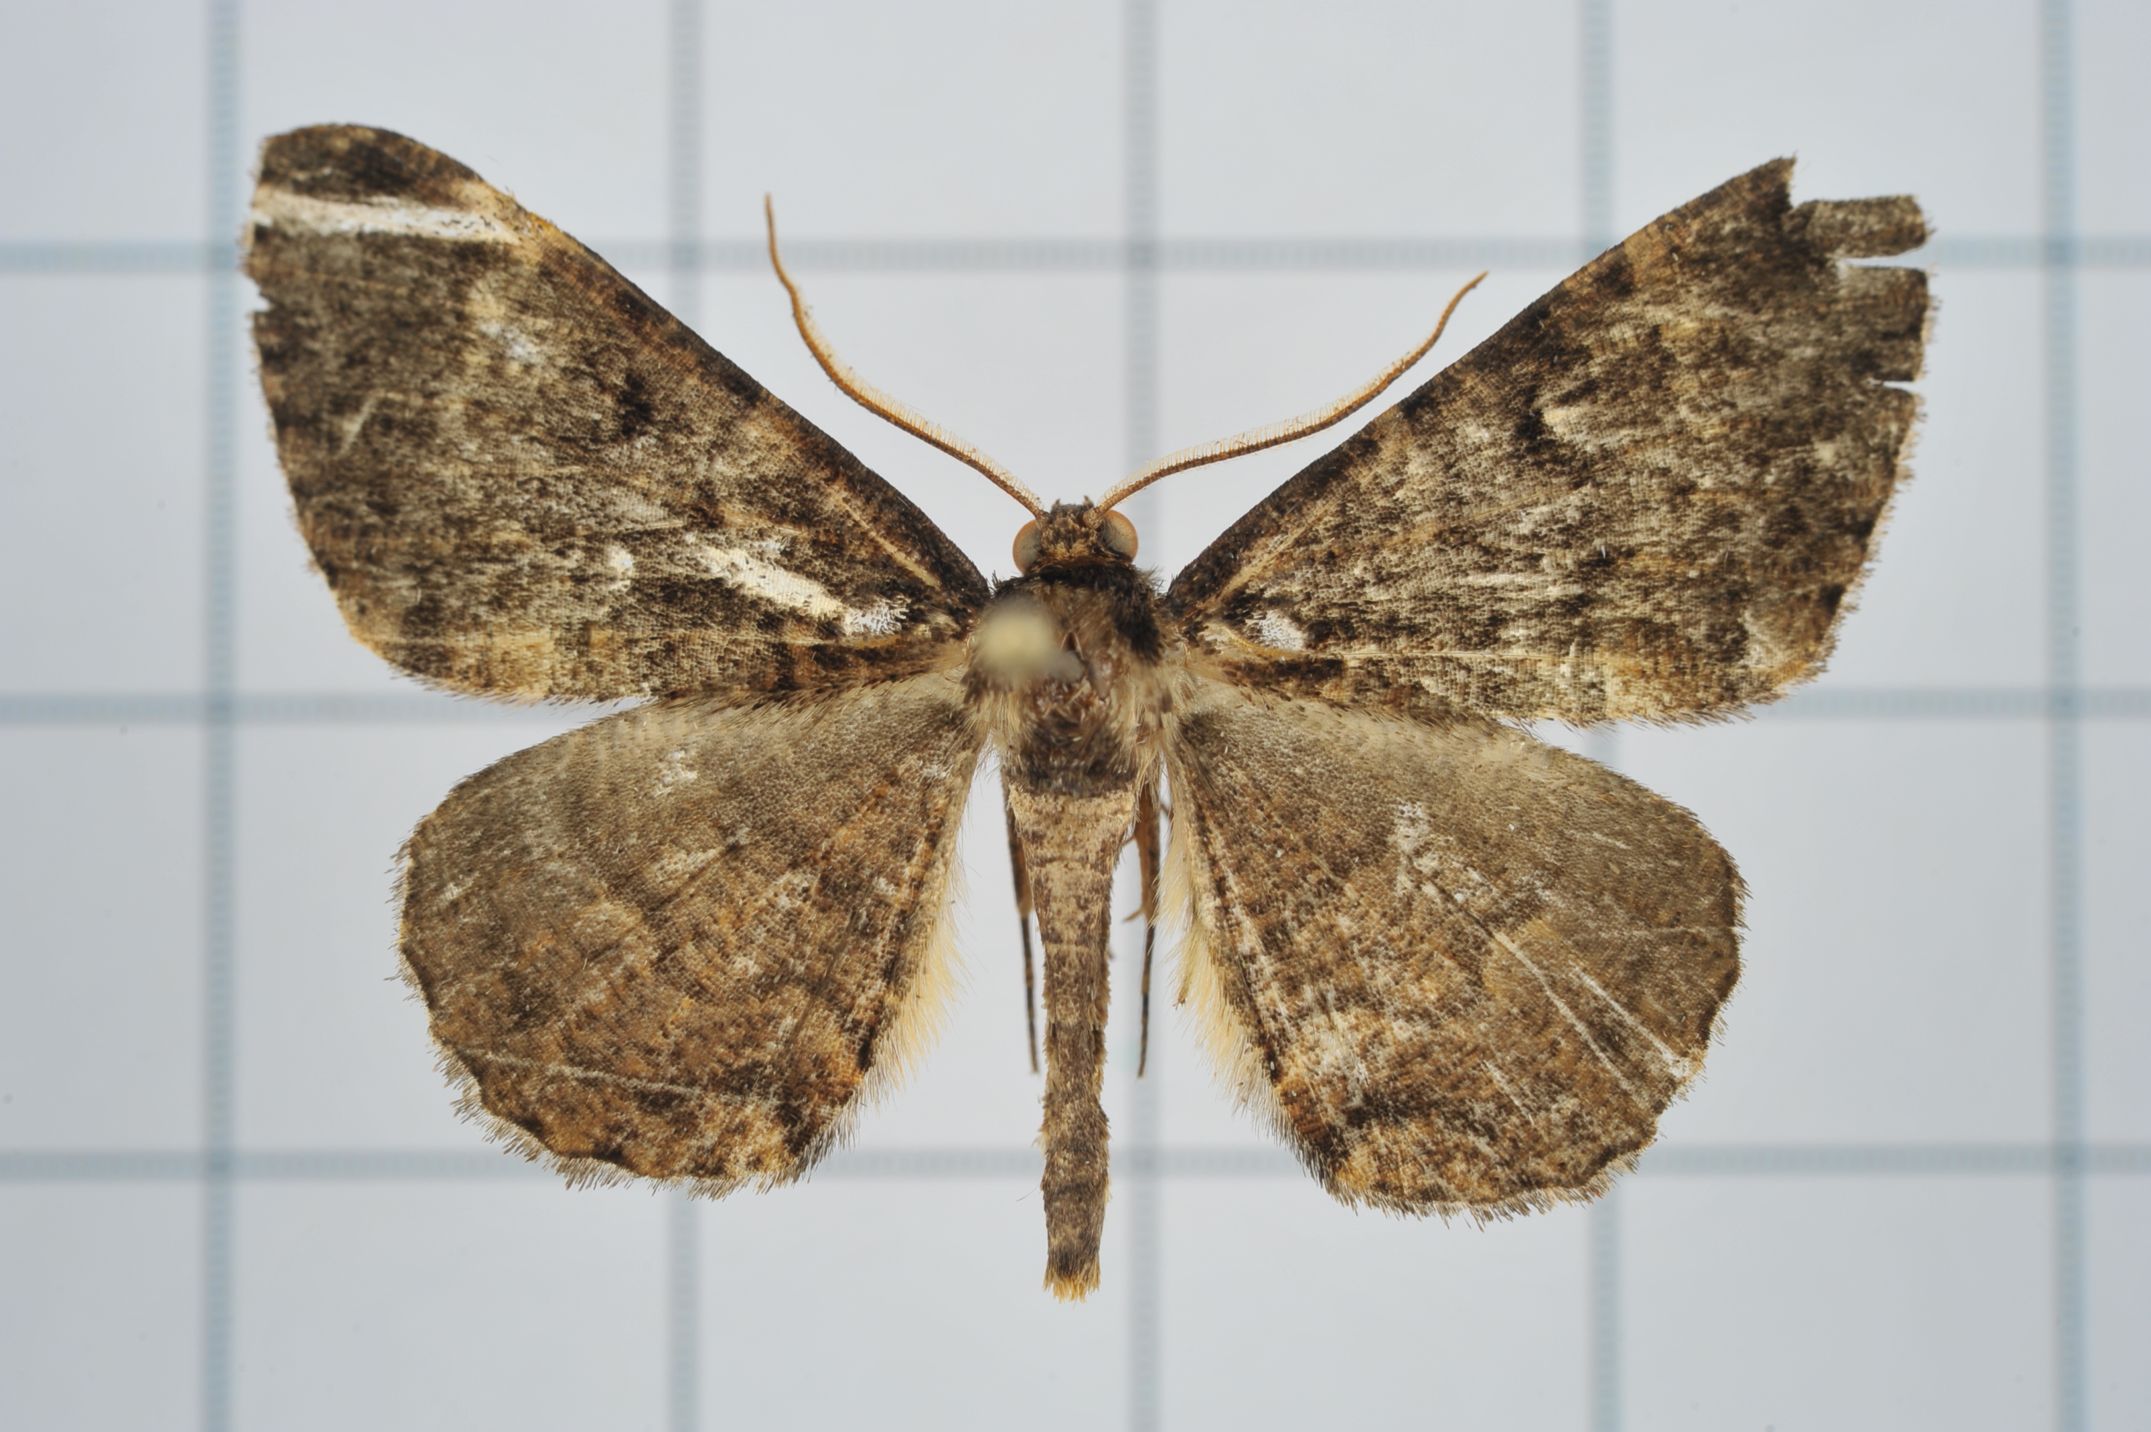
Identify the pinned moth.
Parectropis subflava
